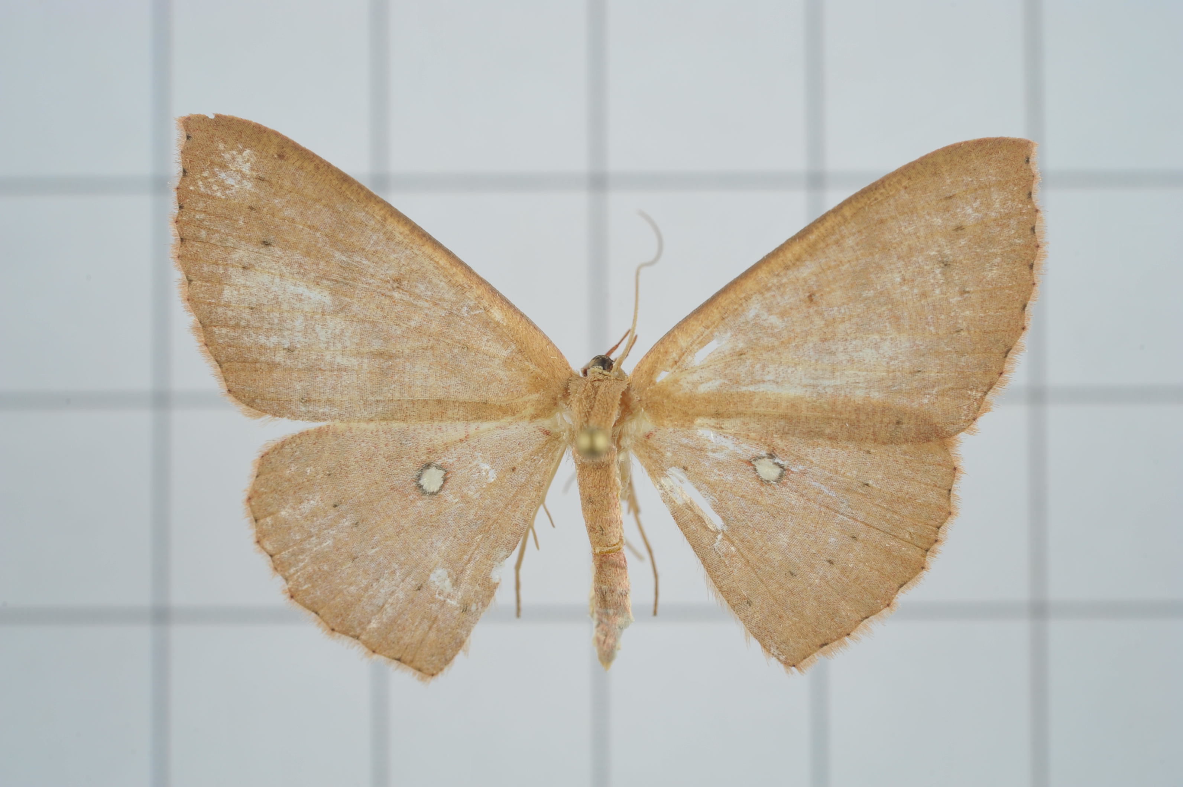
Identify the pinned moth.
Perixera absconditaria
